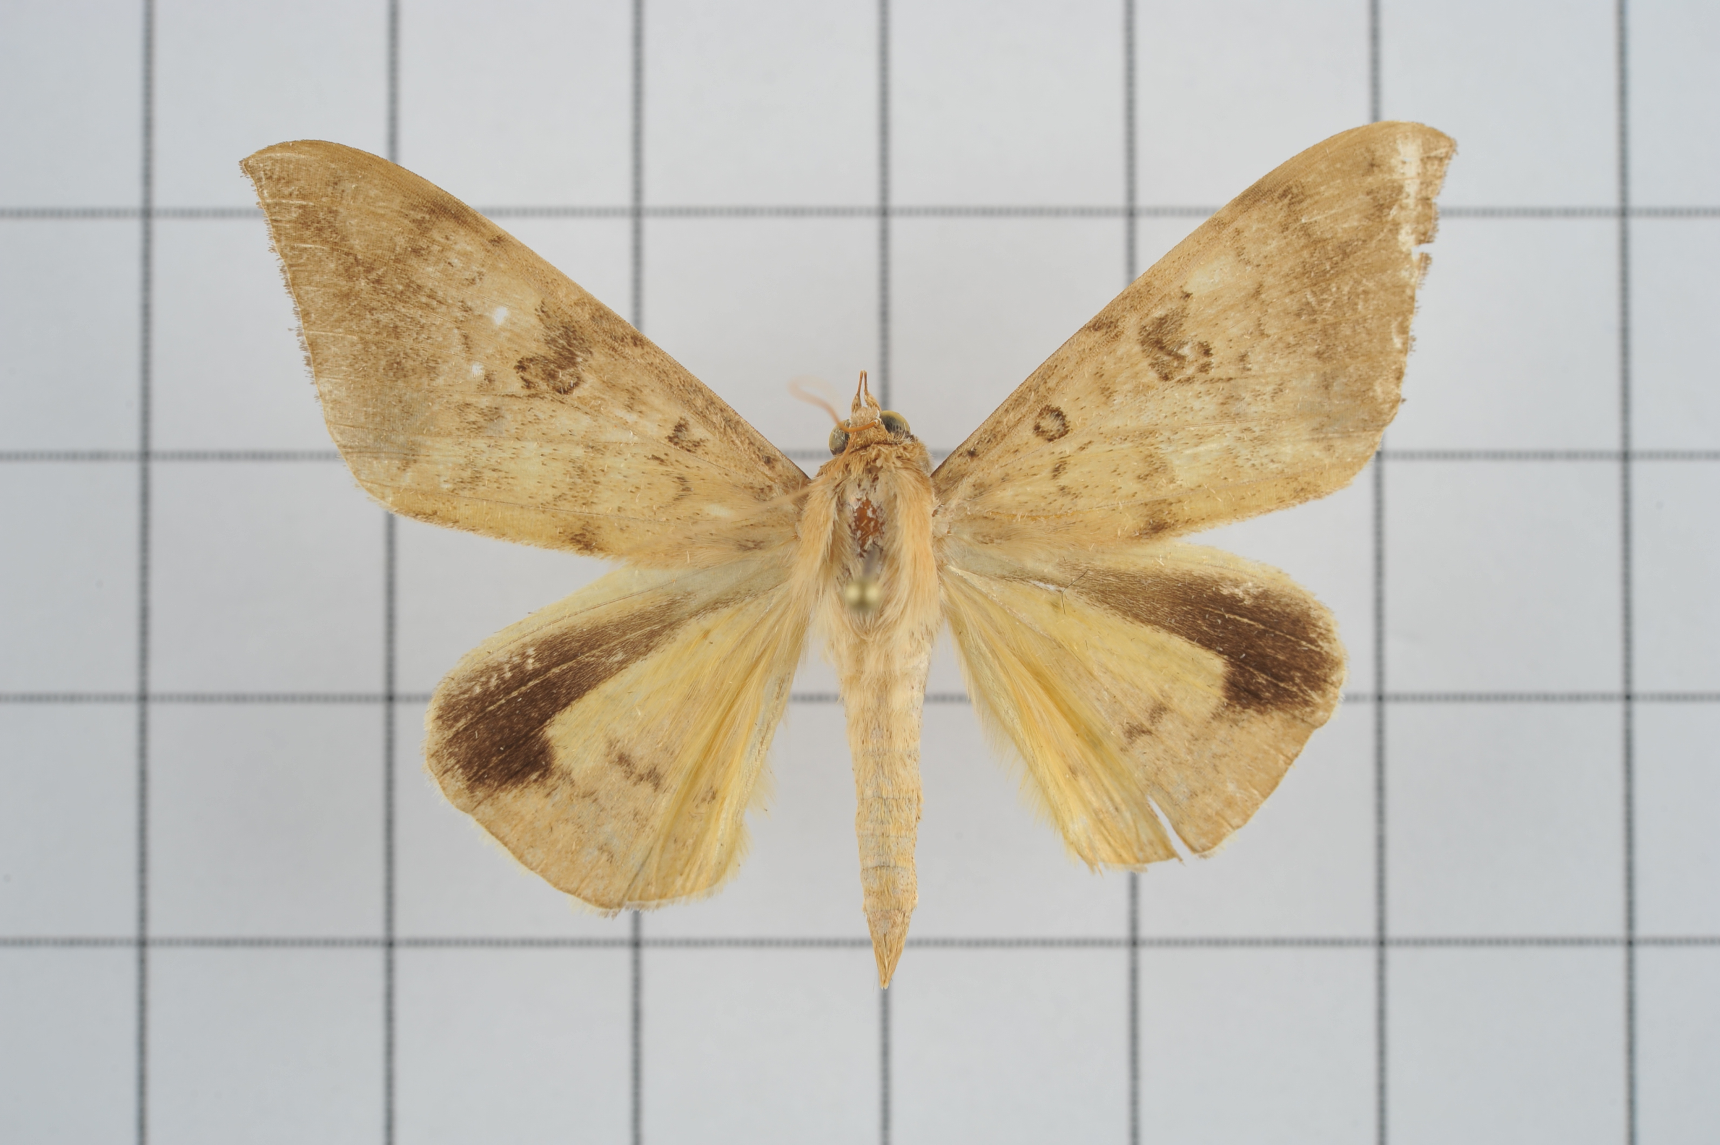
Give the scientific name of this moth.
Oxyodes scrobiculata
